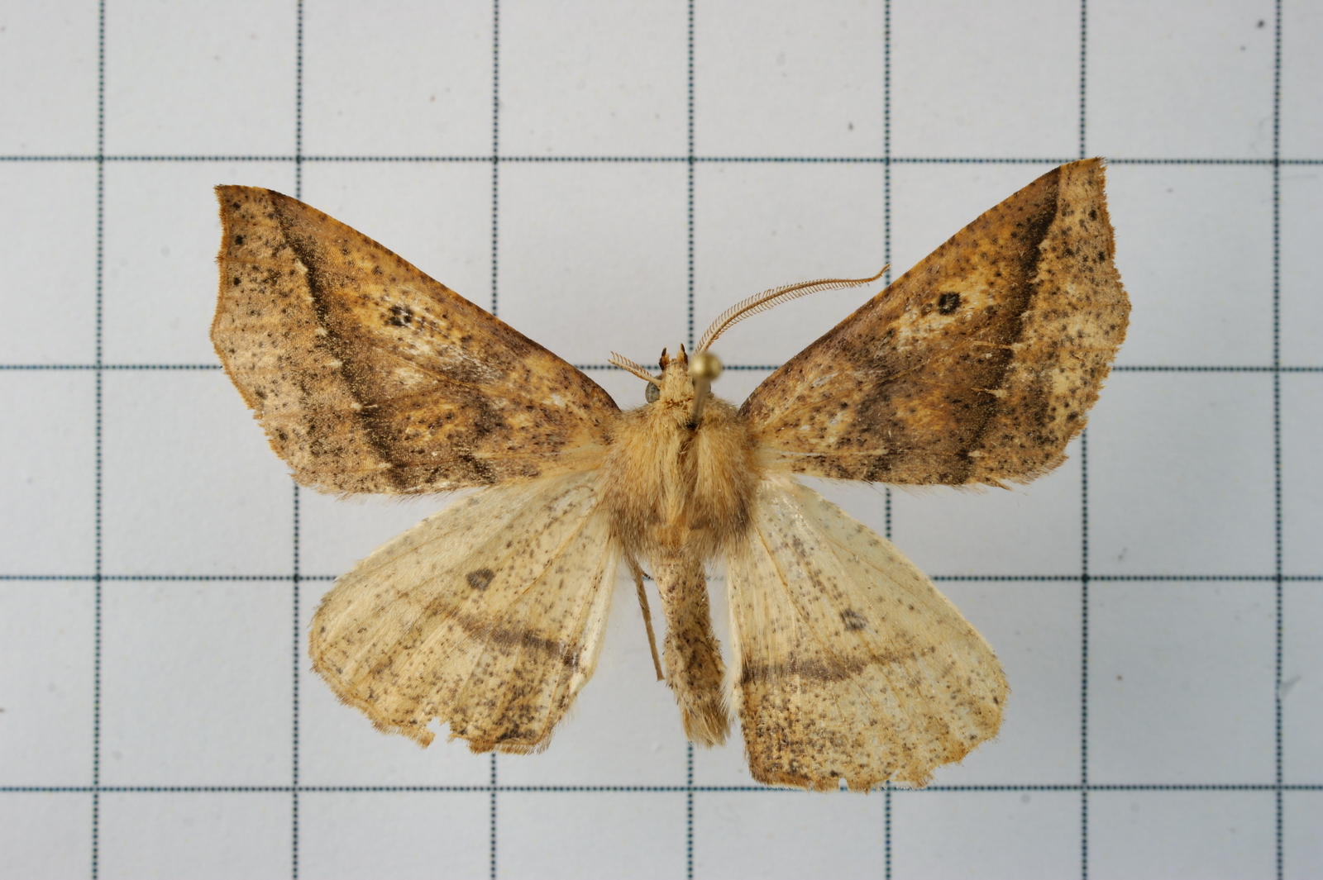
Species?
Odontopera albiguttulata
